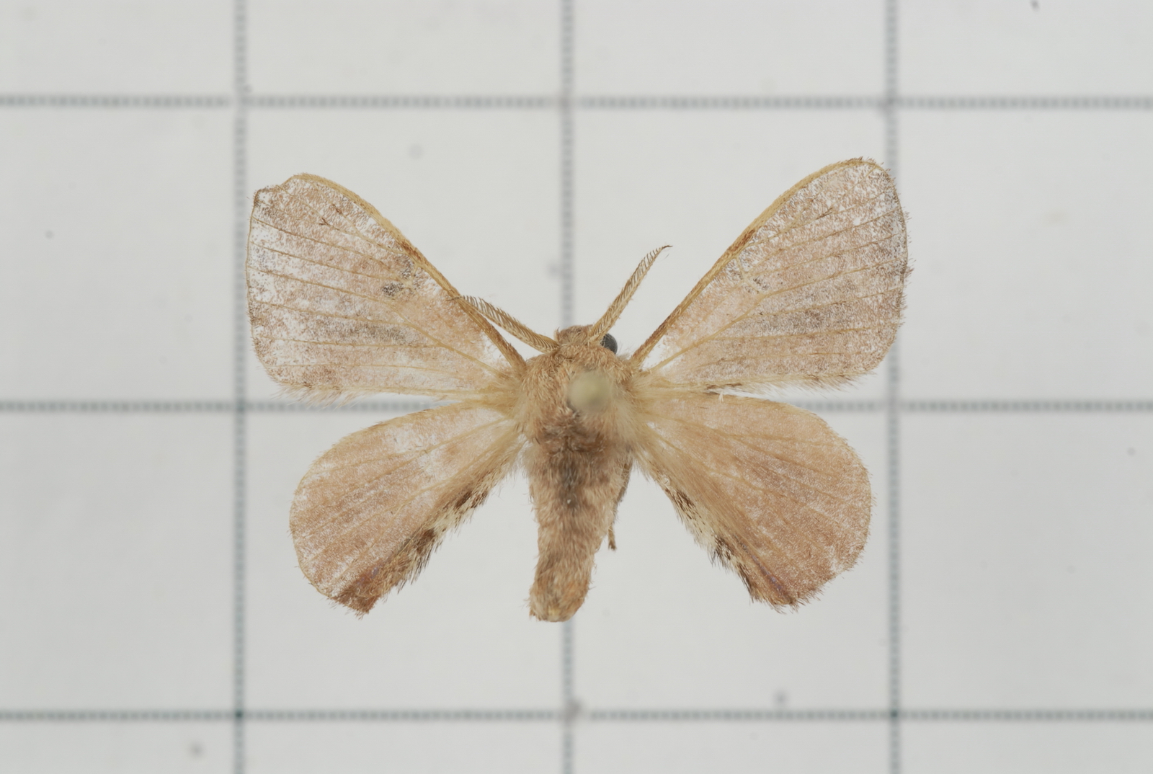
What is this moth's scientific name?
Trilocha varians
